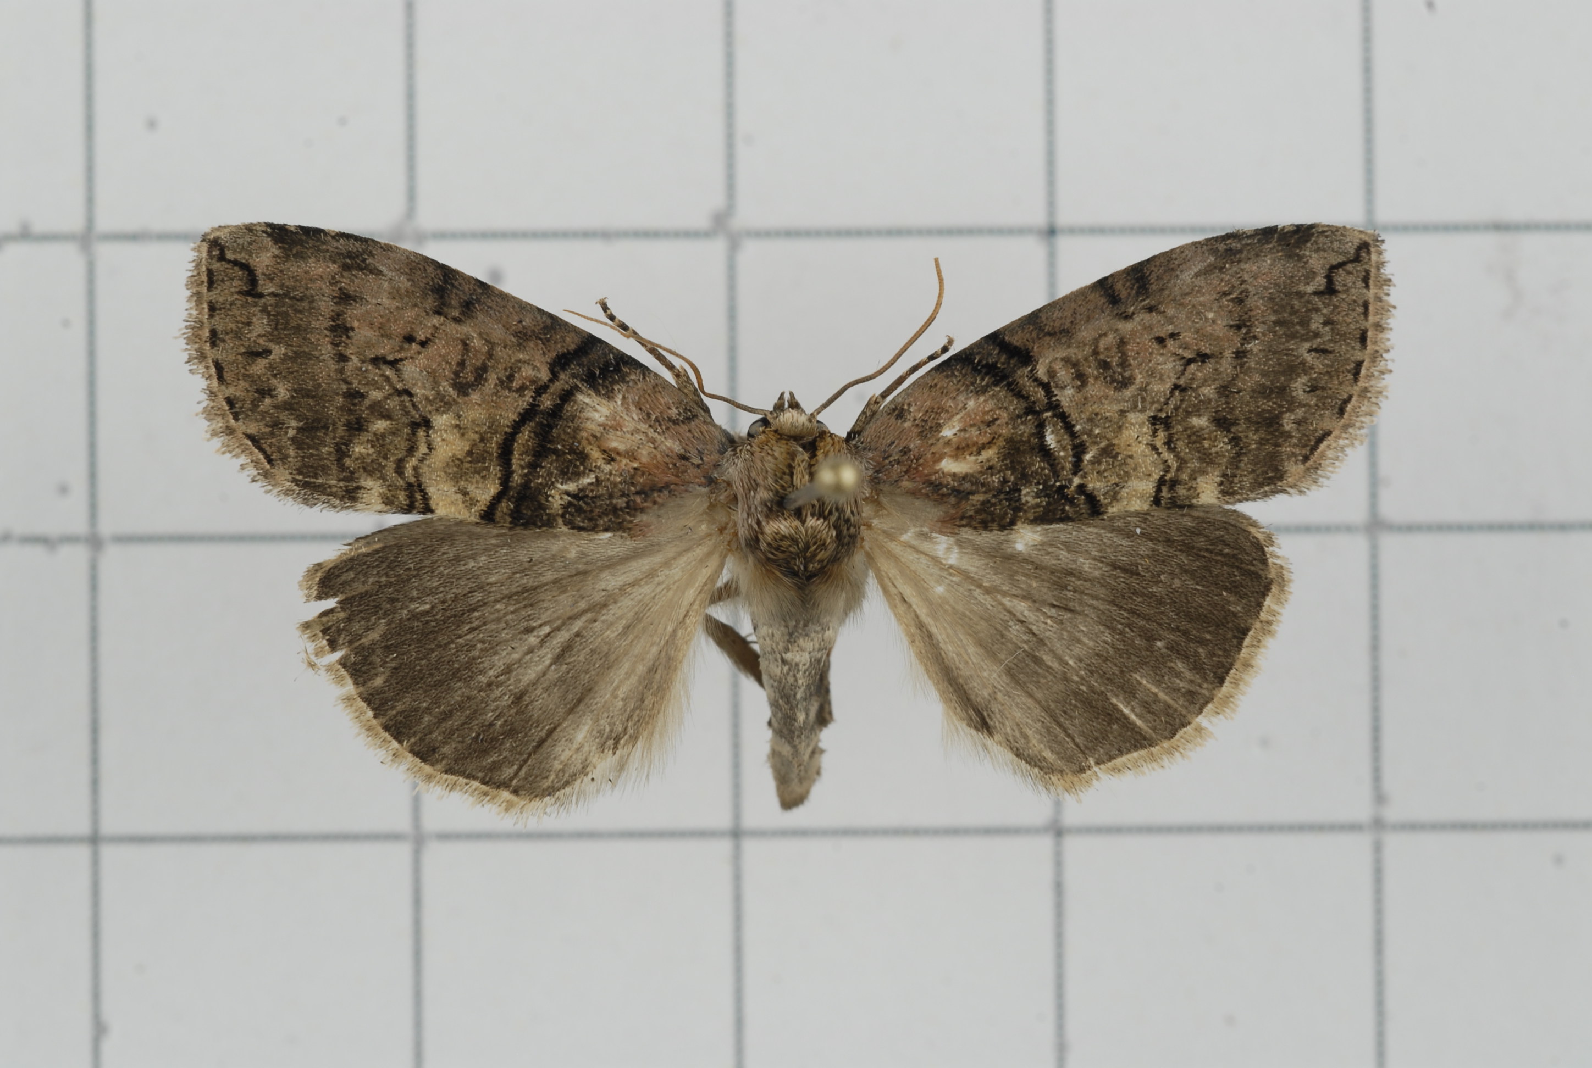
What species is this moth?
Horipsestis aenea aenea
